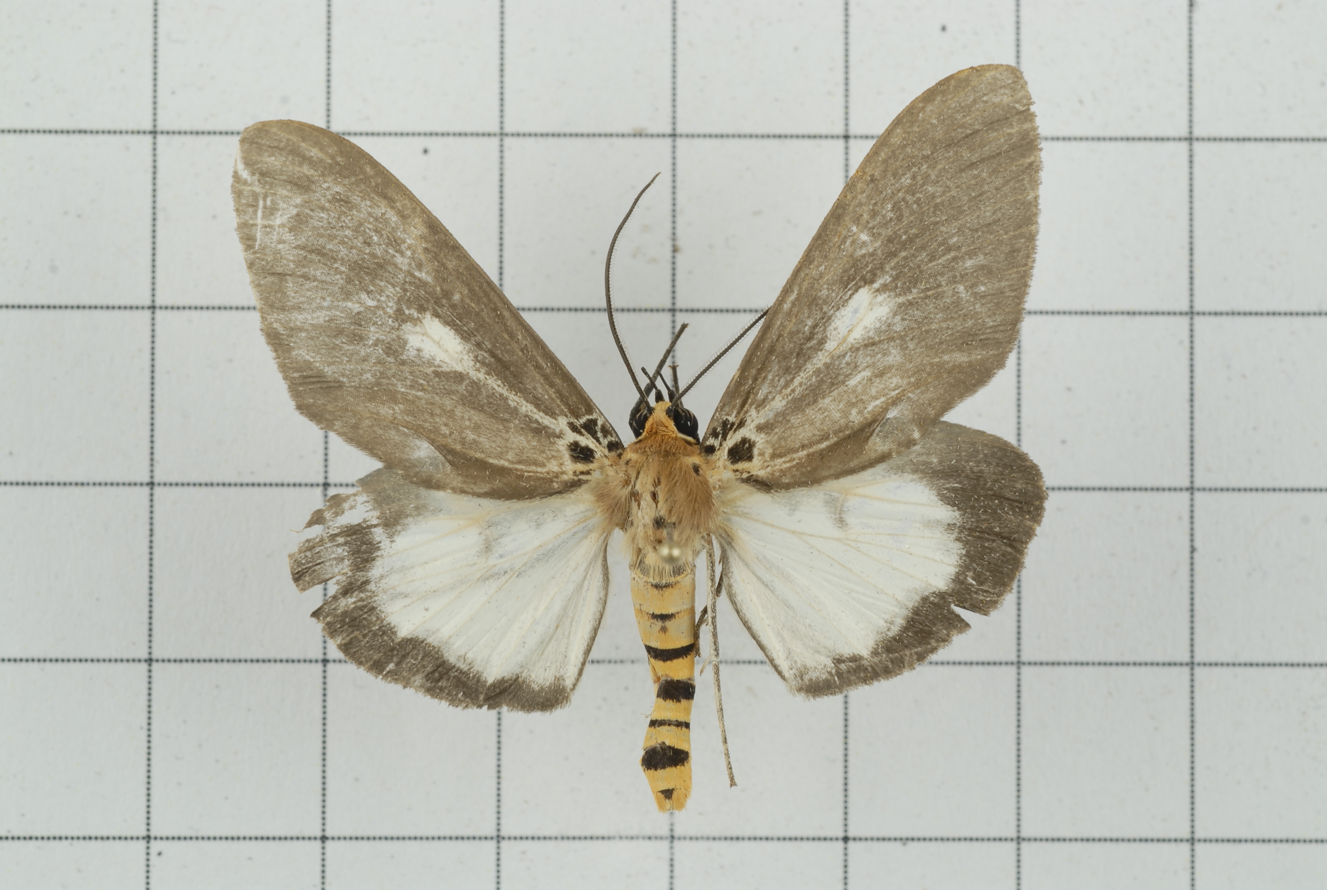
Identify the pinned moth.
Asota heliconia zebrina
